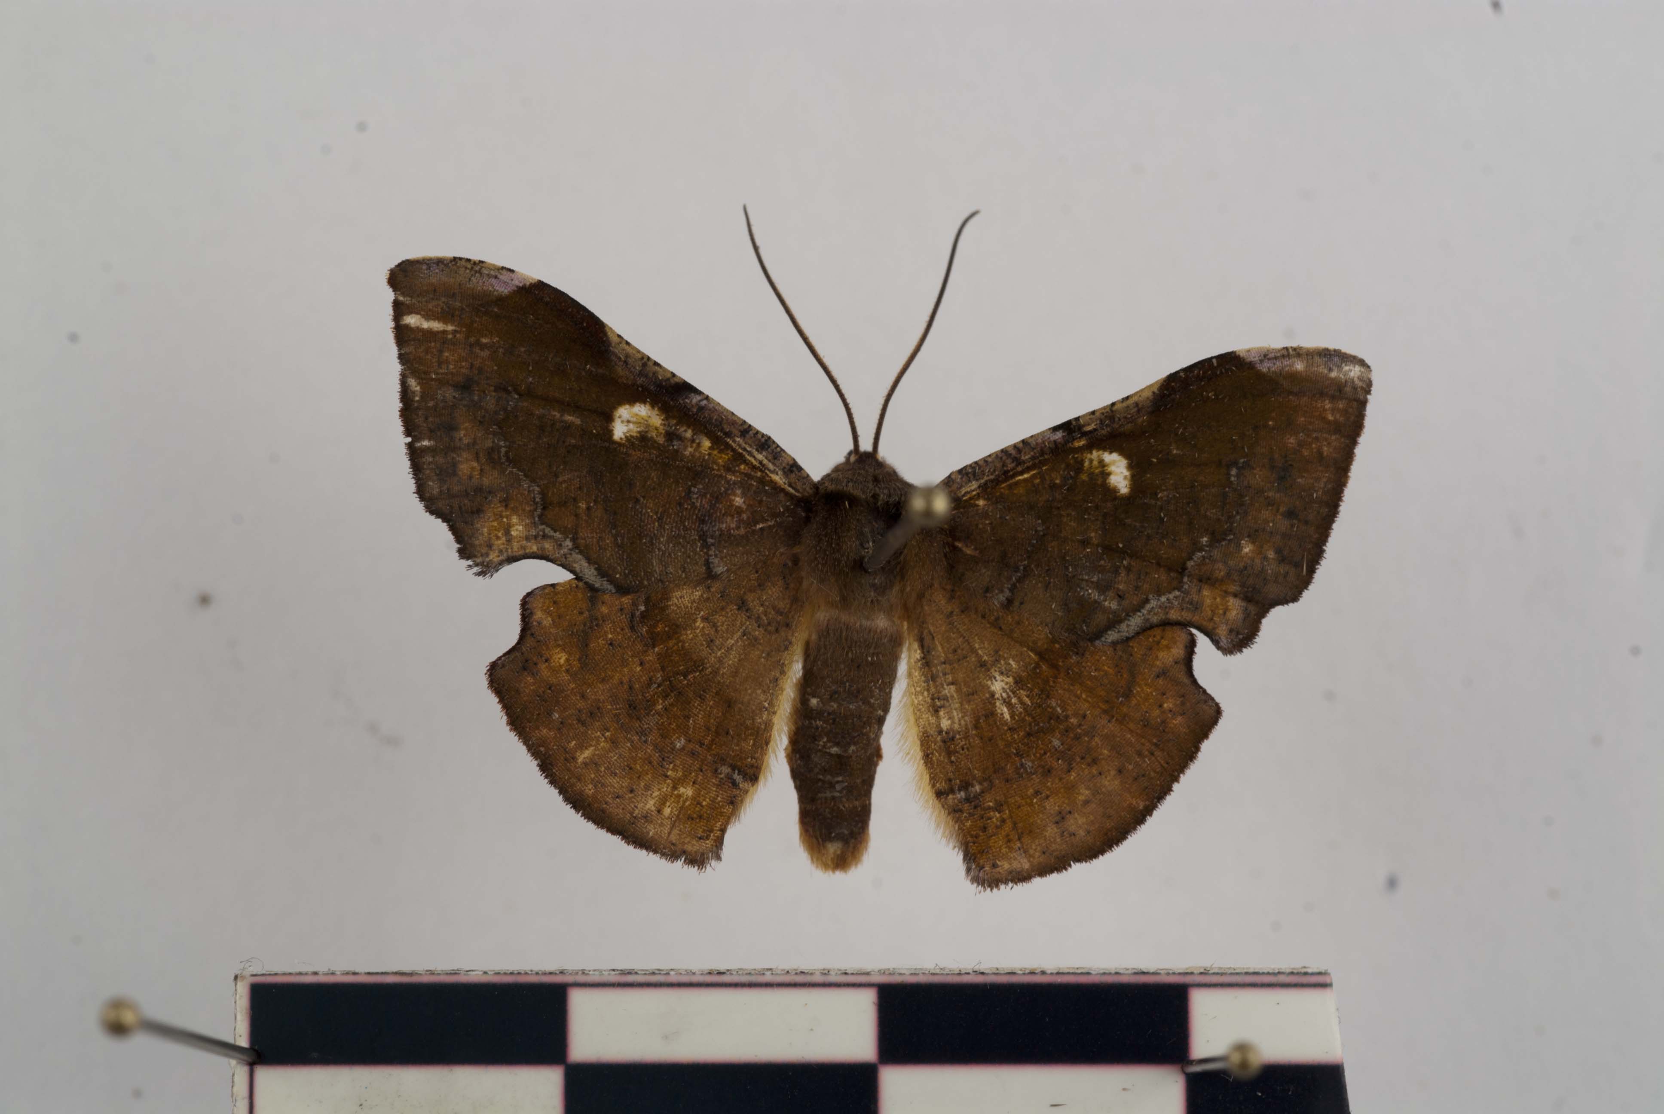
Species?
Fascellina chromataria
